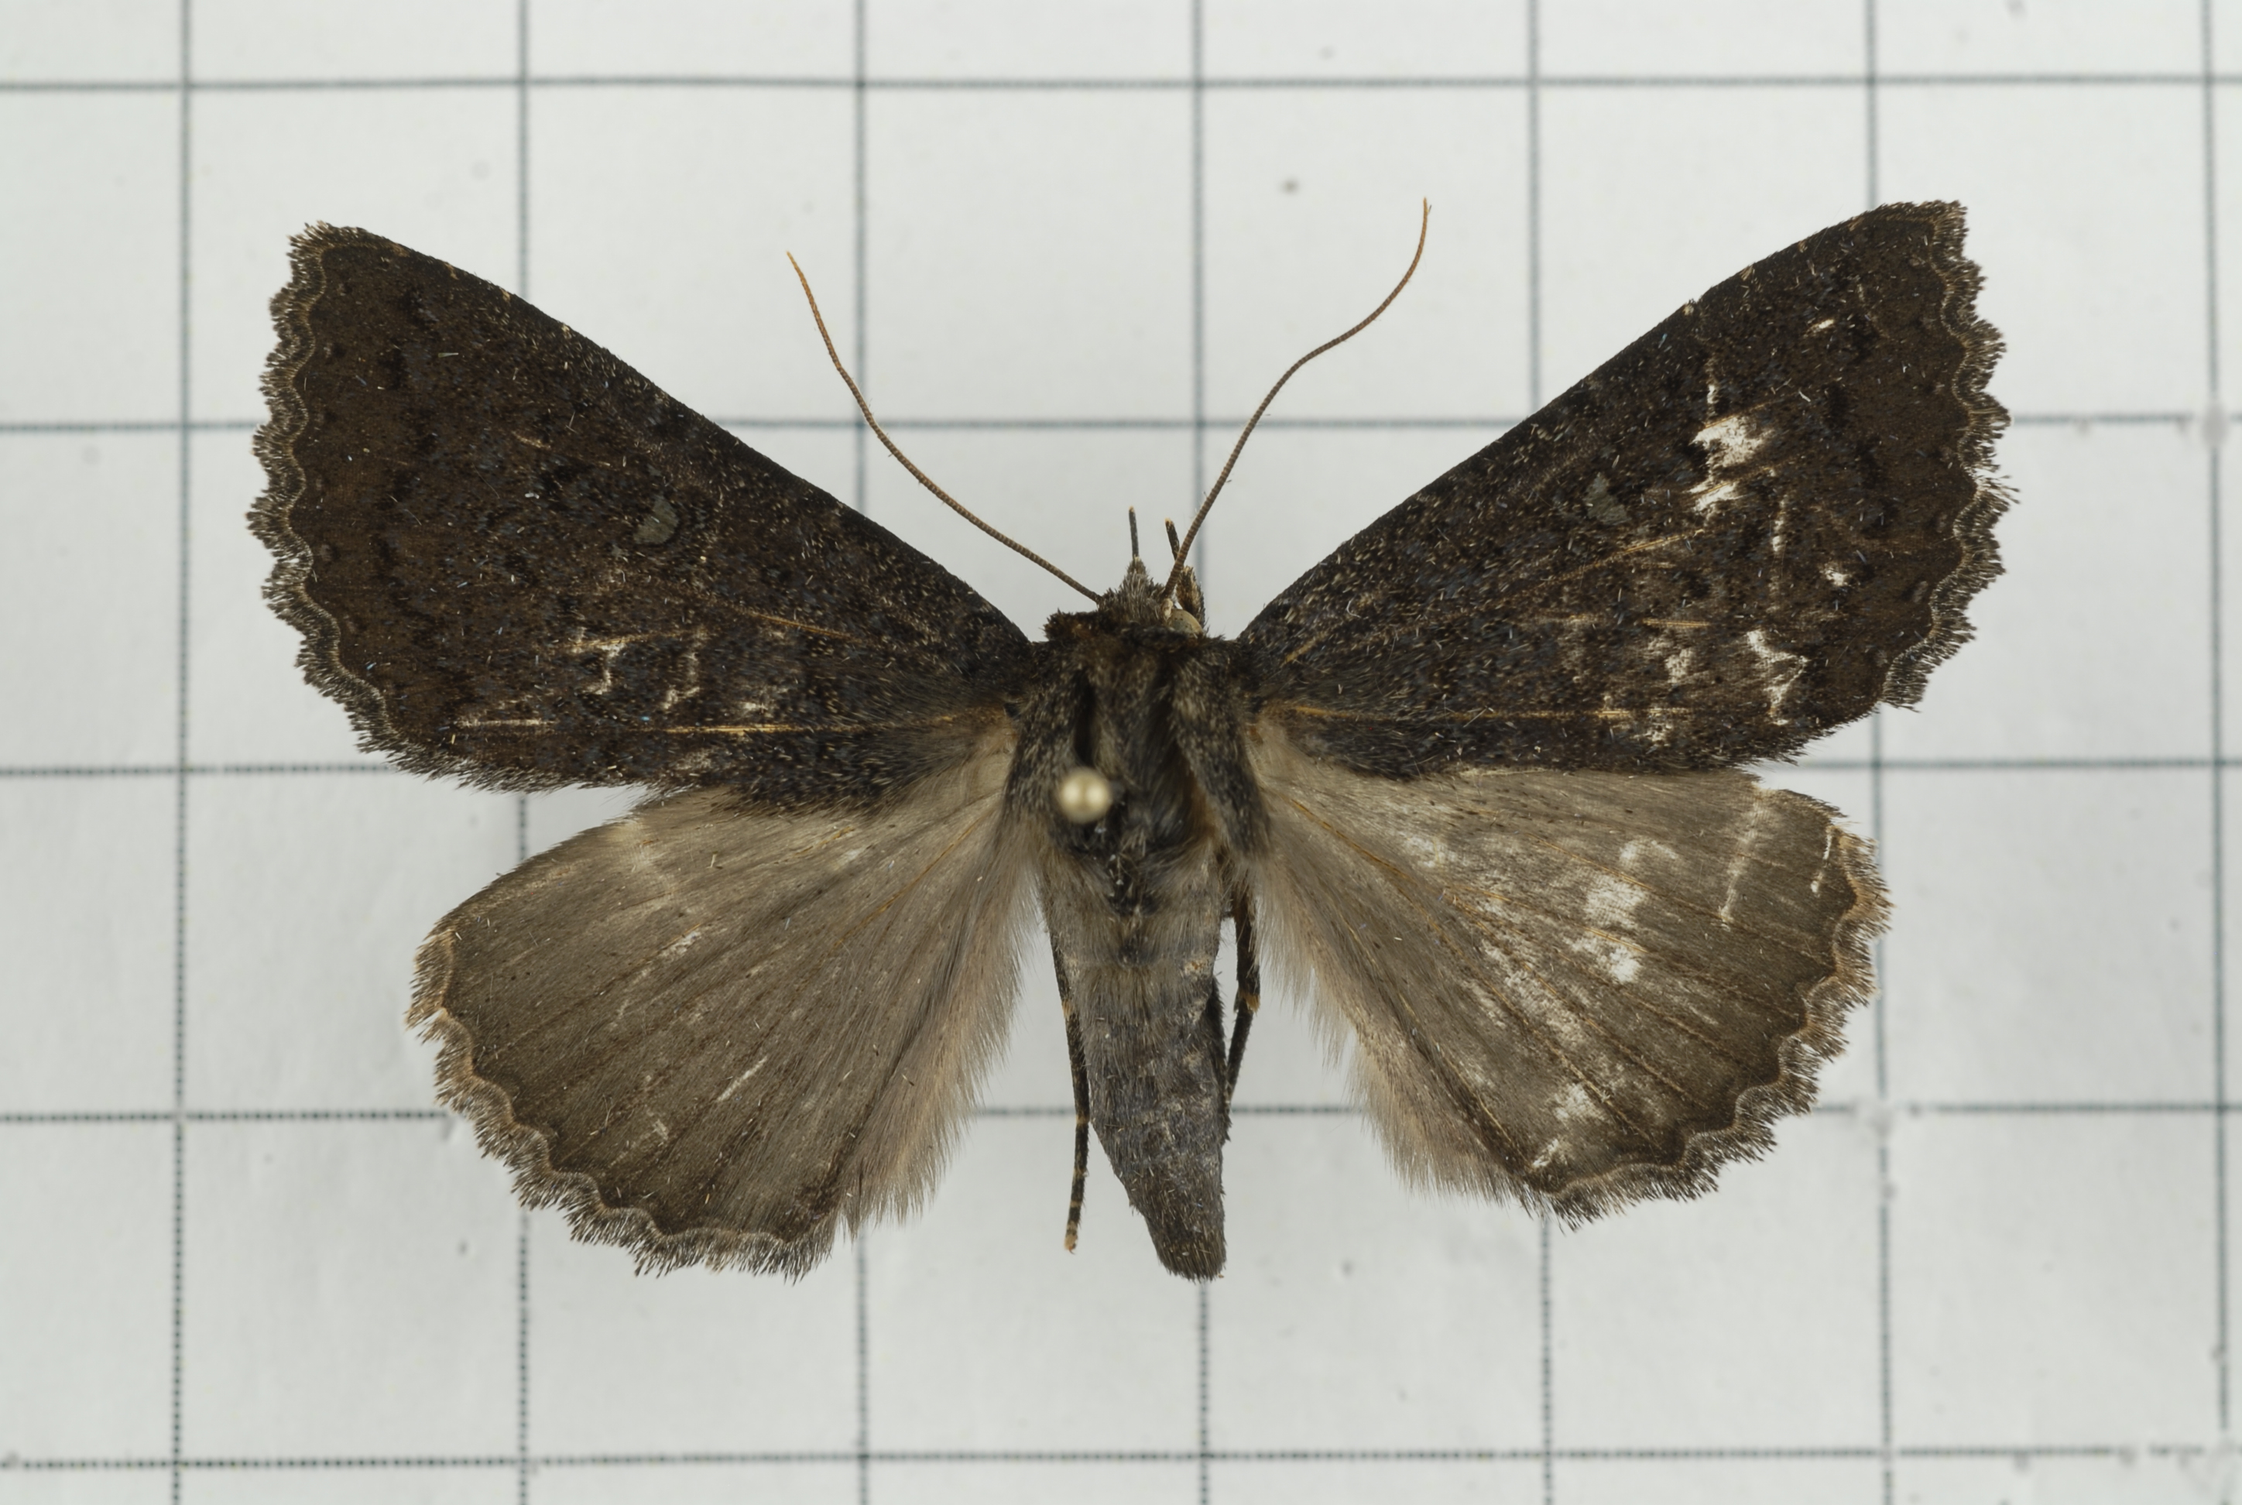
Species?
Hypersypnoides submarginata submarginata
